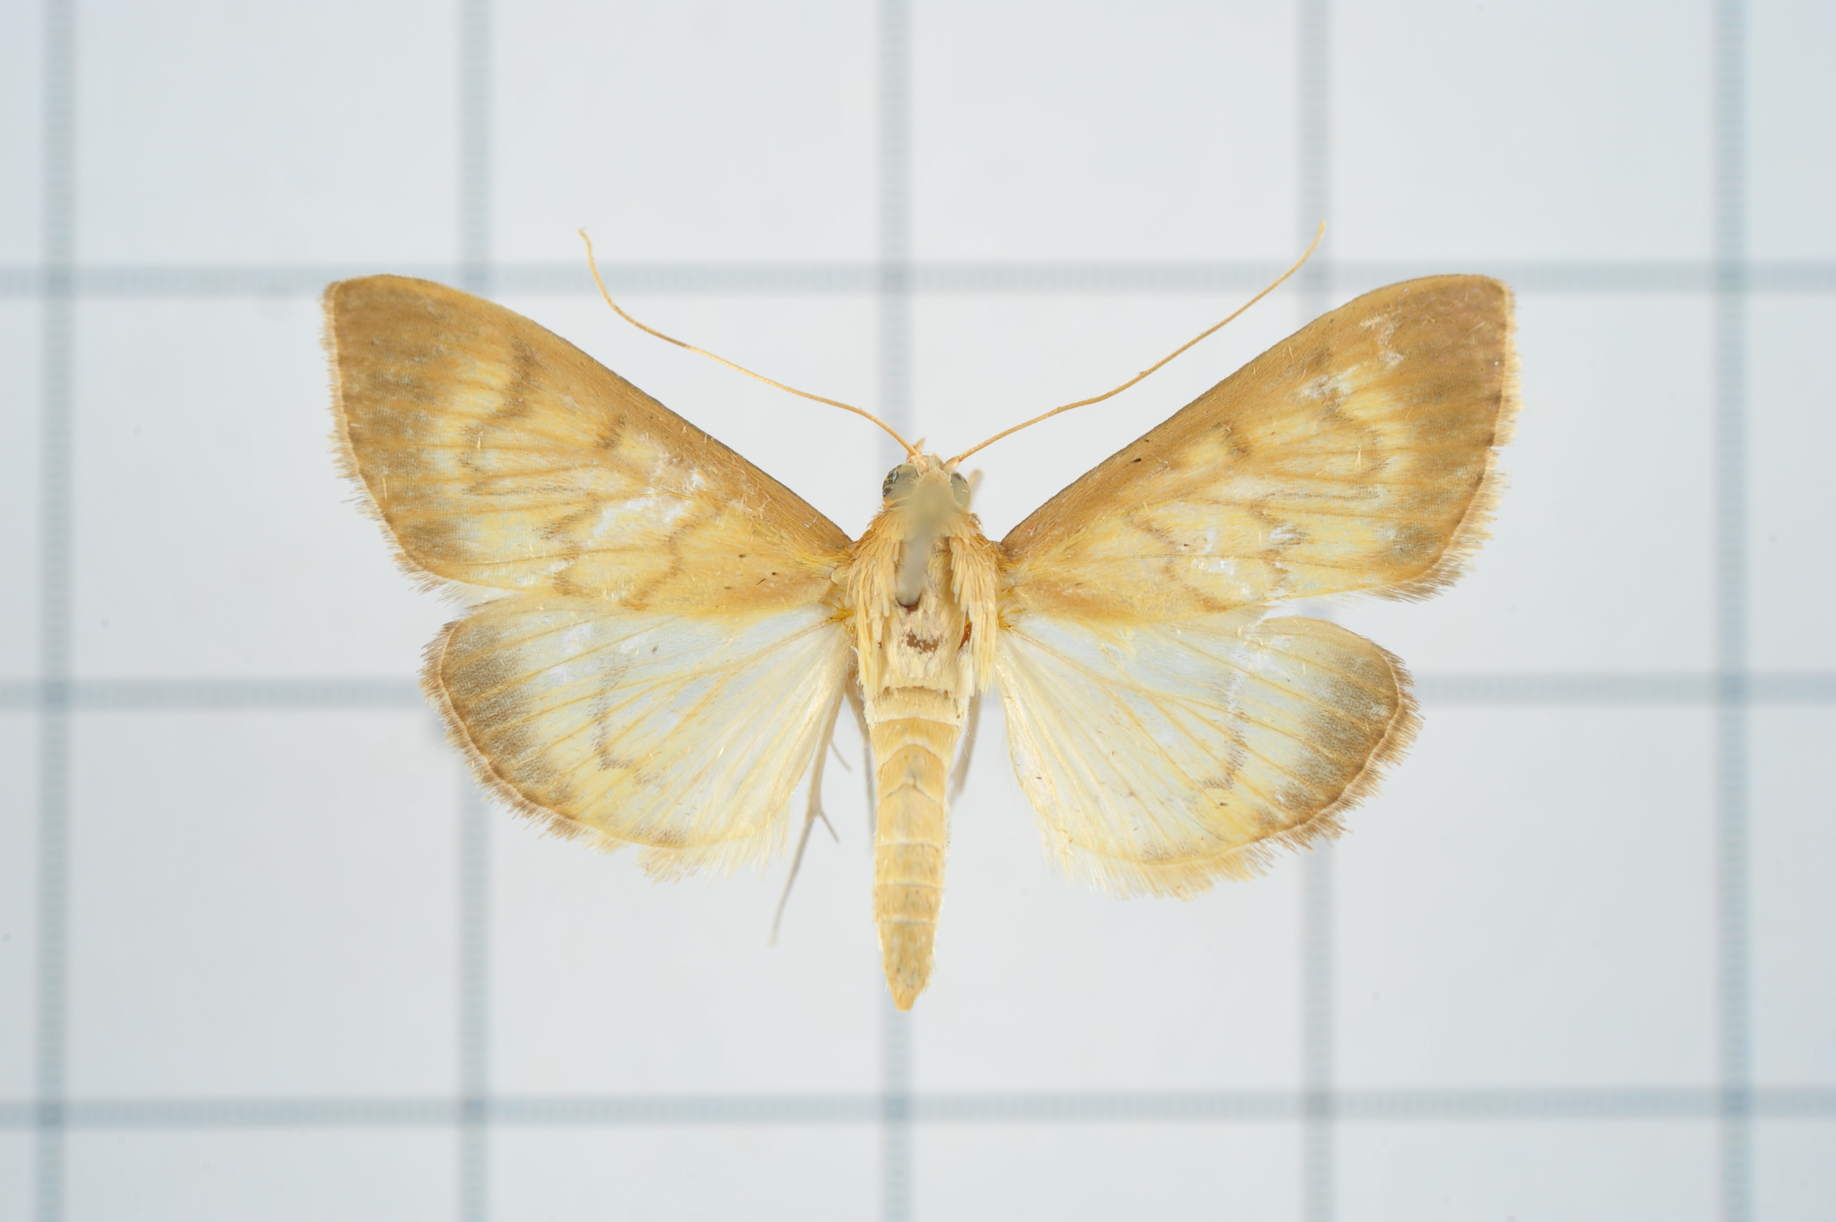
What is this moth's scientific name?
Crypsiptya coclesalis
